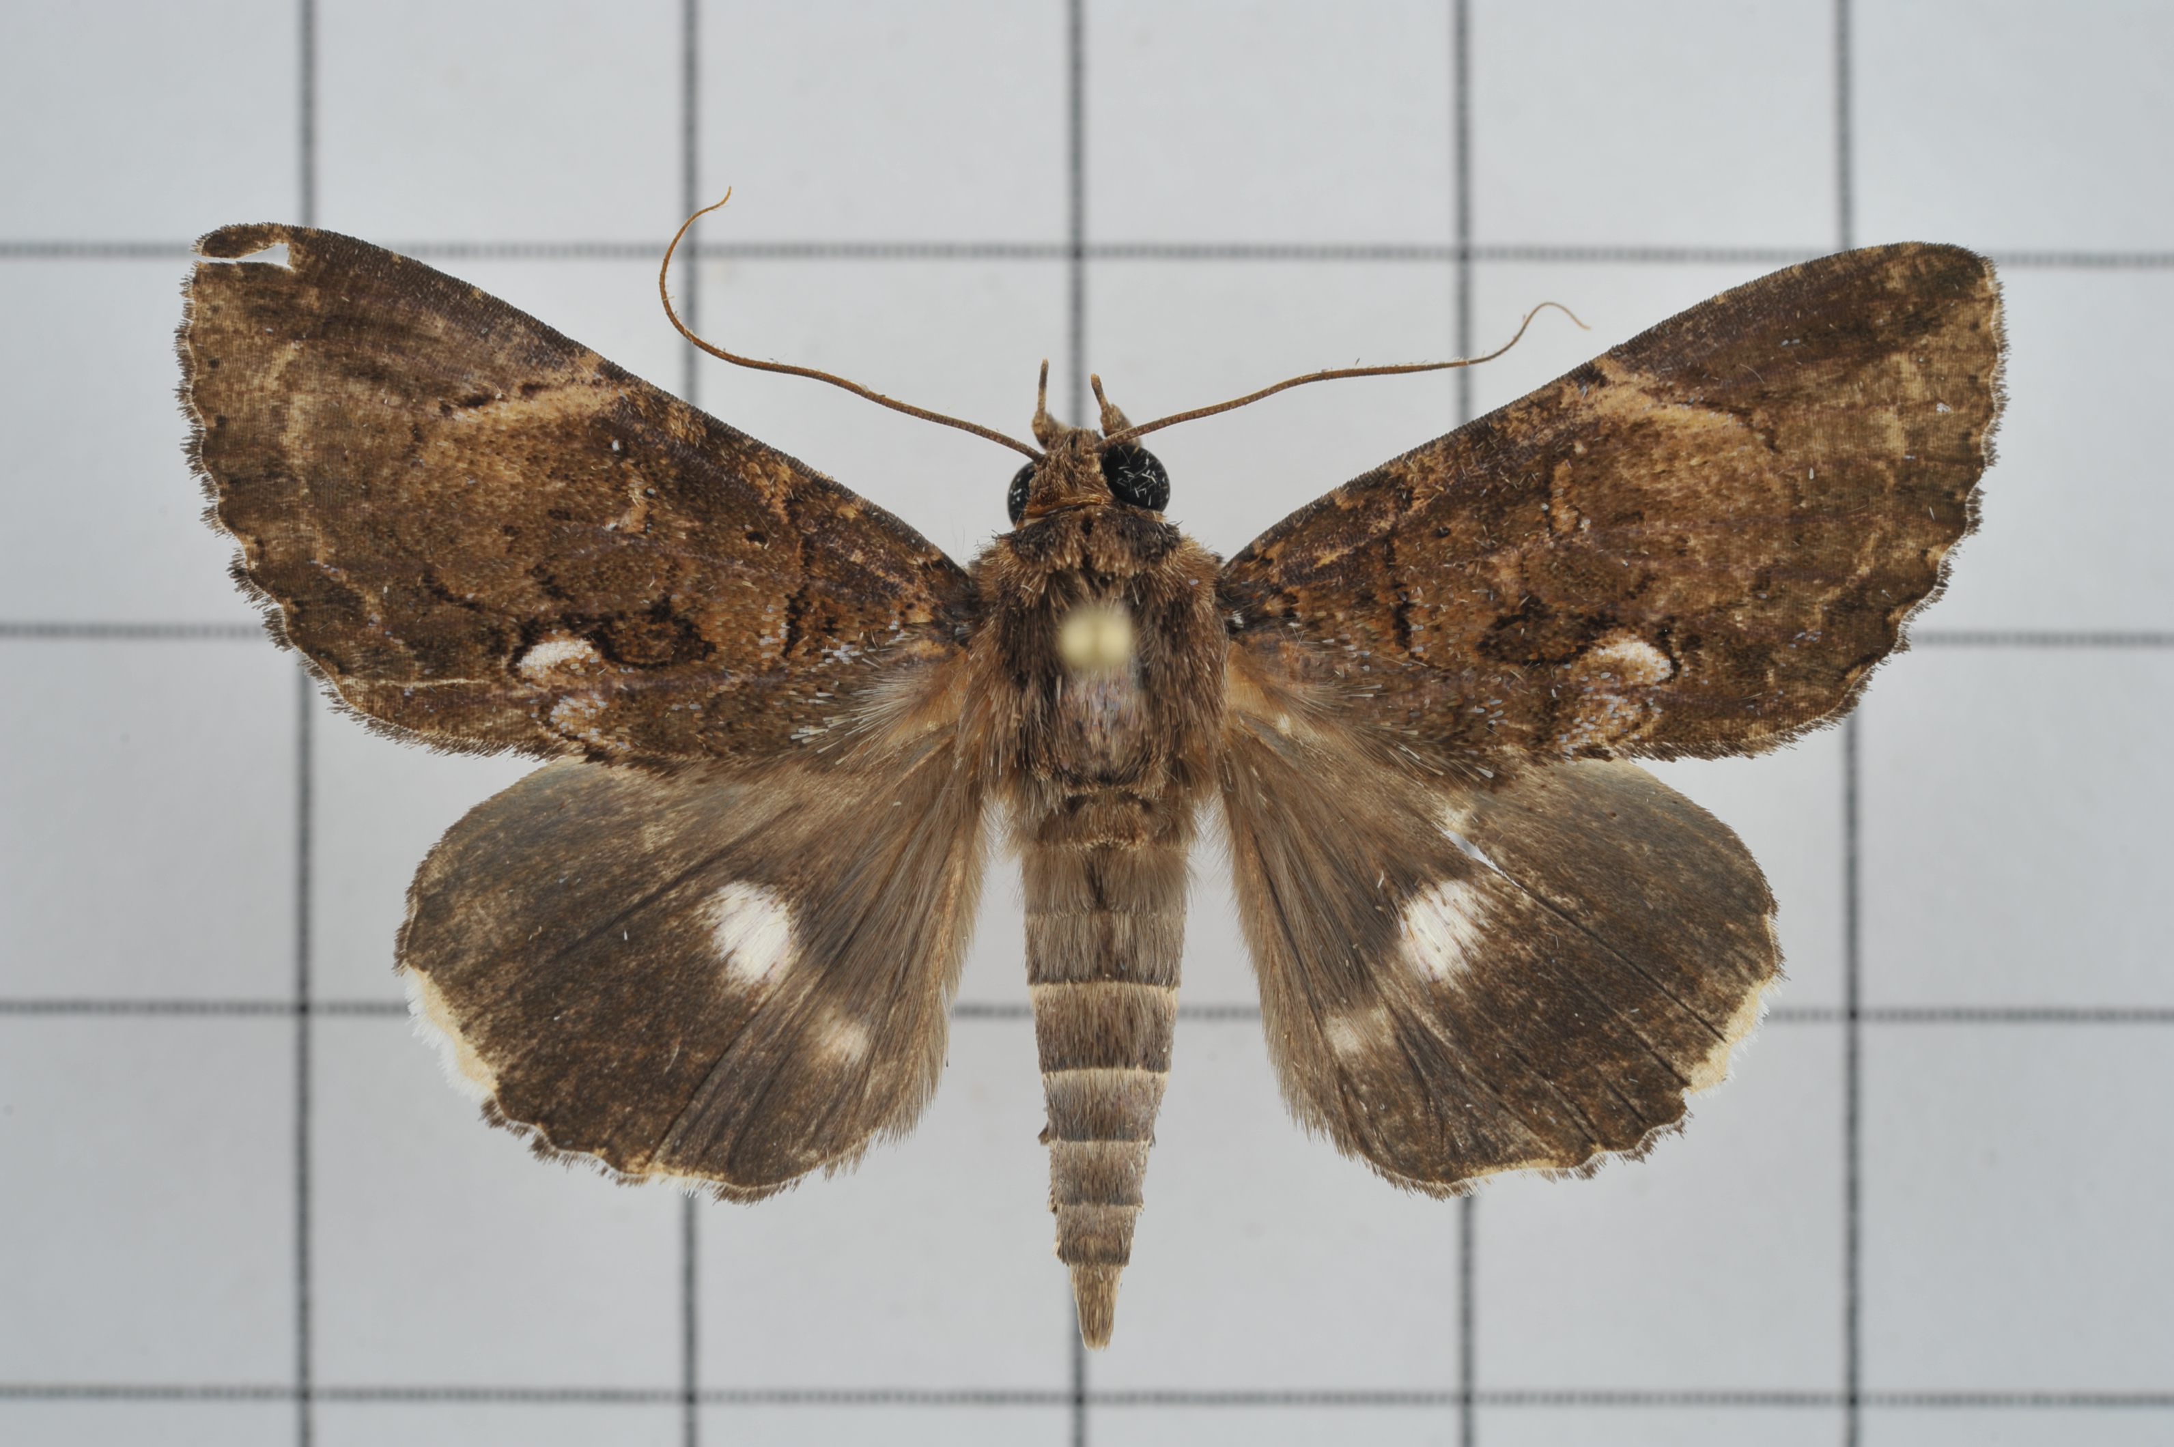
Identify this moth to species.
Ercheia cyllaria
